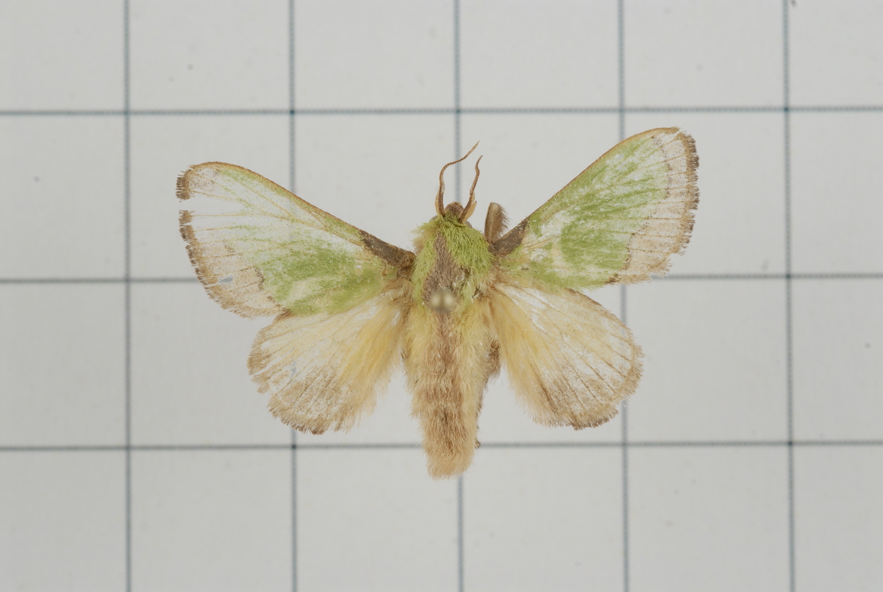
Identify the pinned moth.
Parasa shirakii
